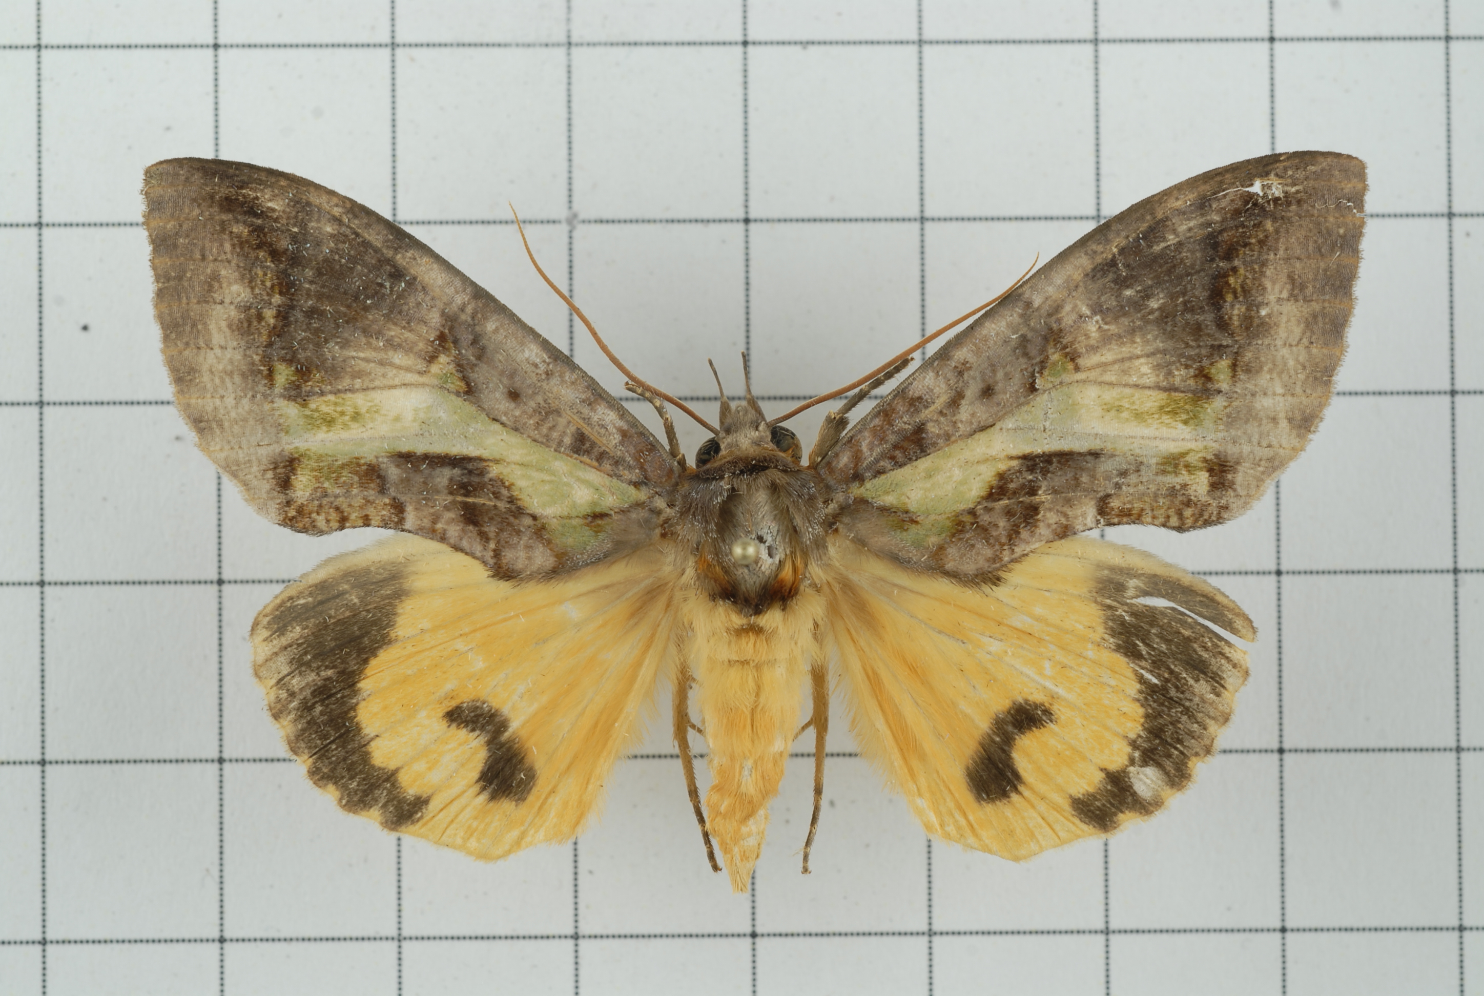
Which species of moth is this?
Eudocima homaena
